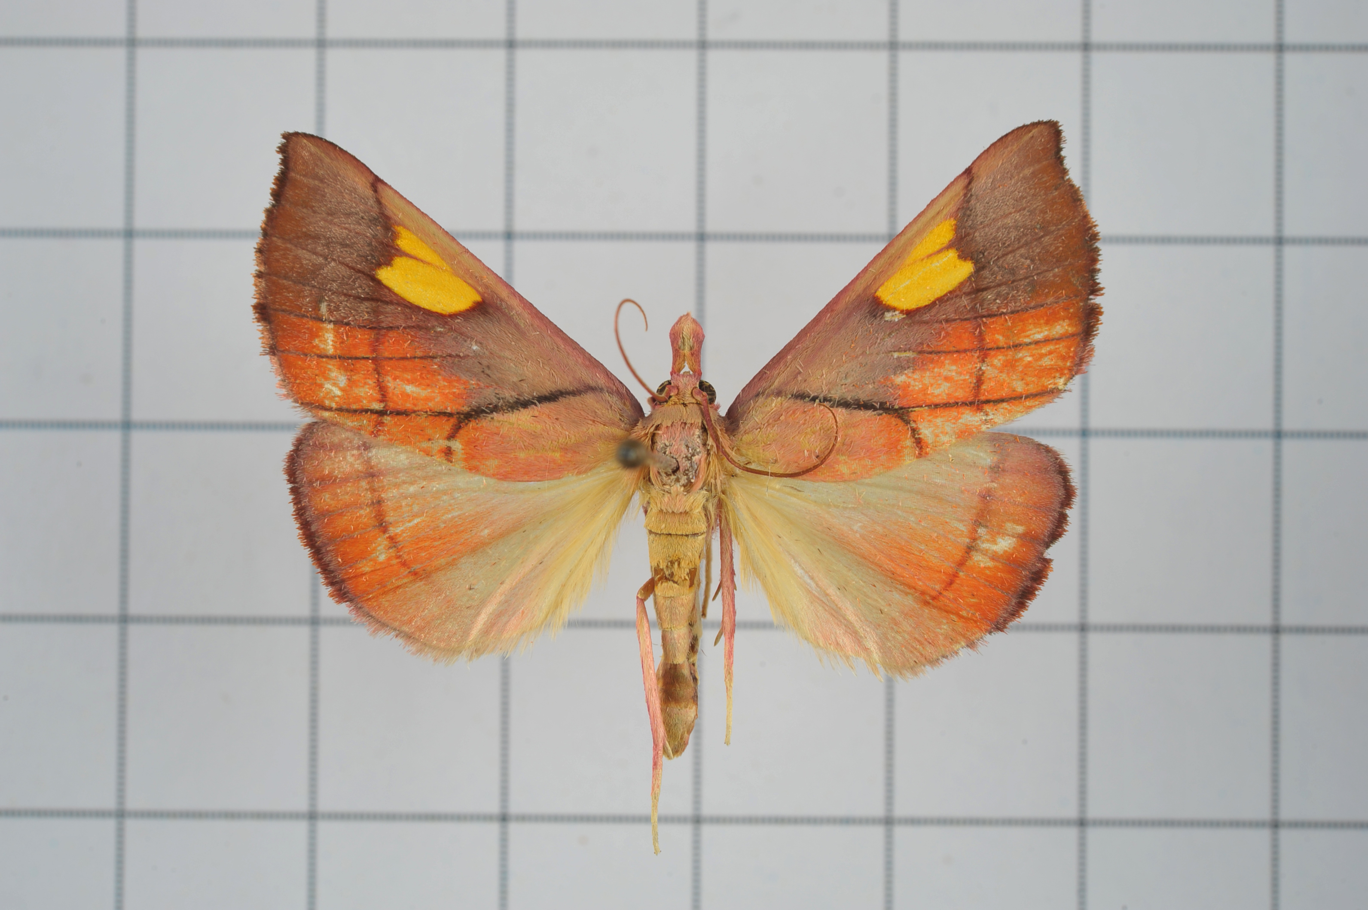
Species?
Orybina flaviplaga
